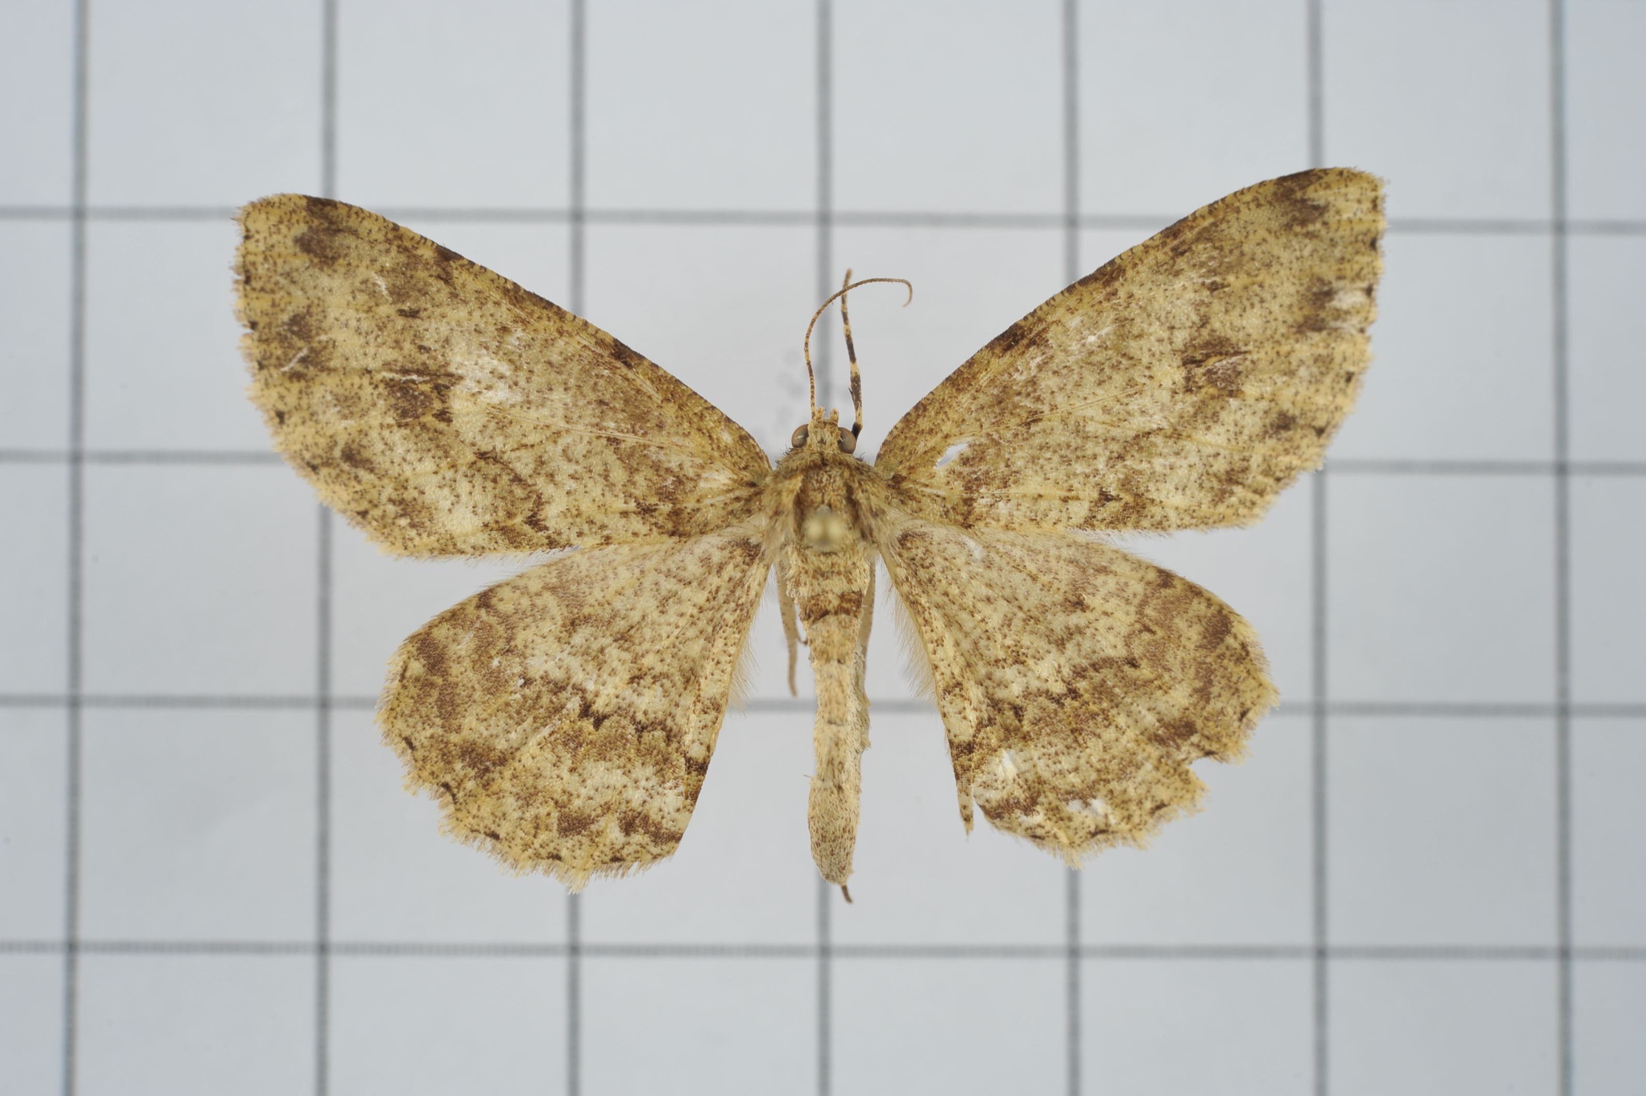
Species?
Ectropis excellens
